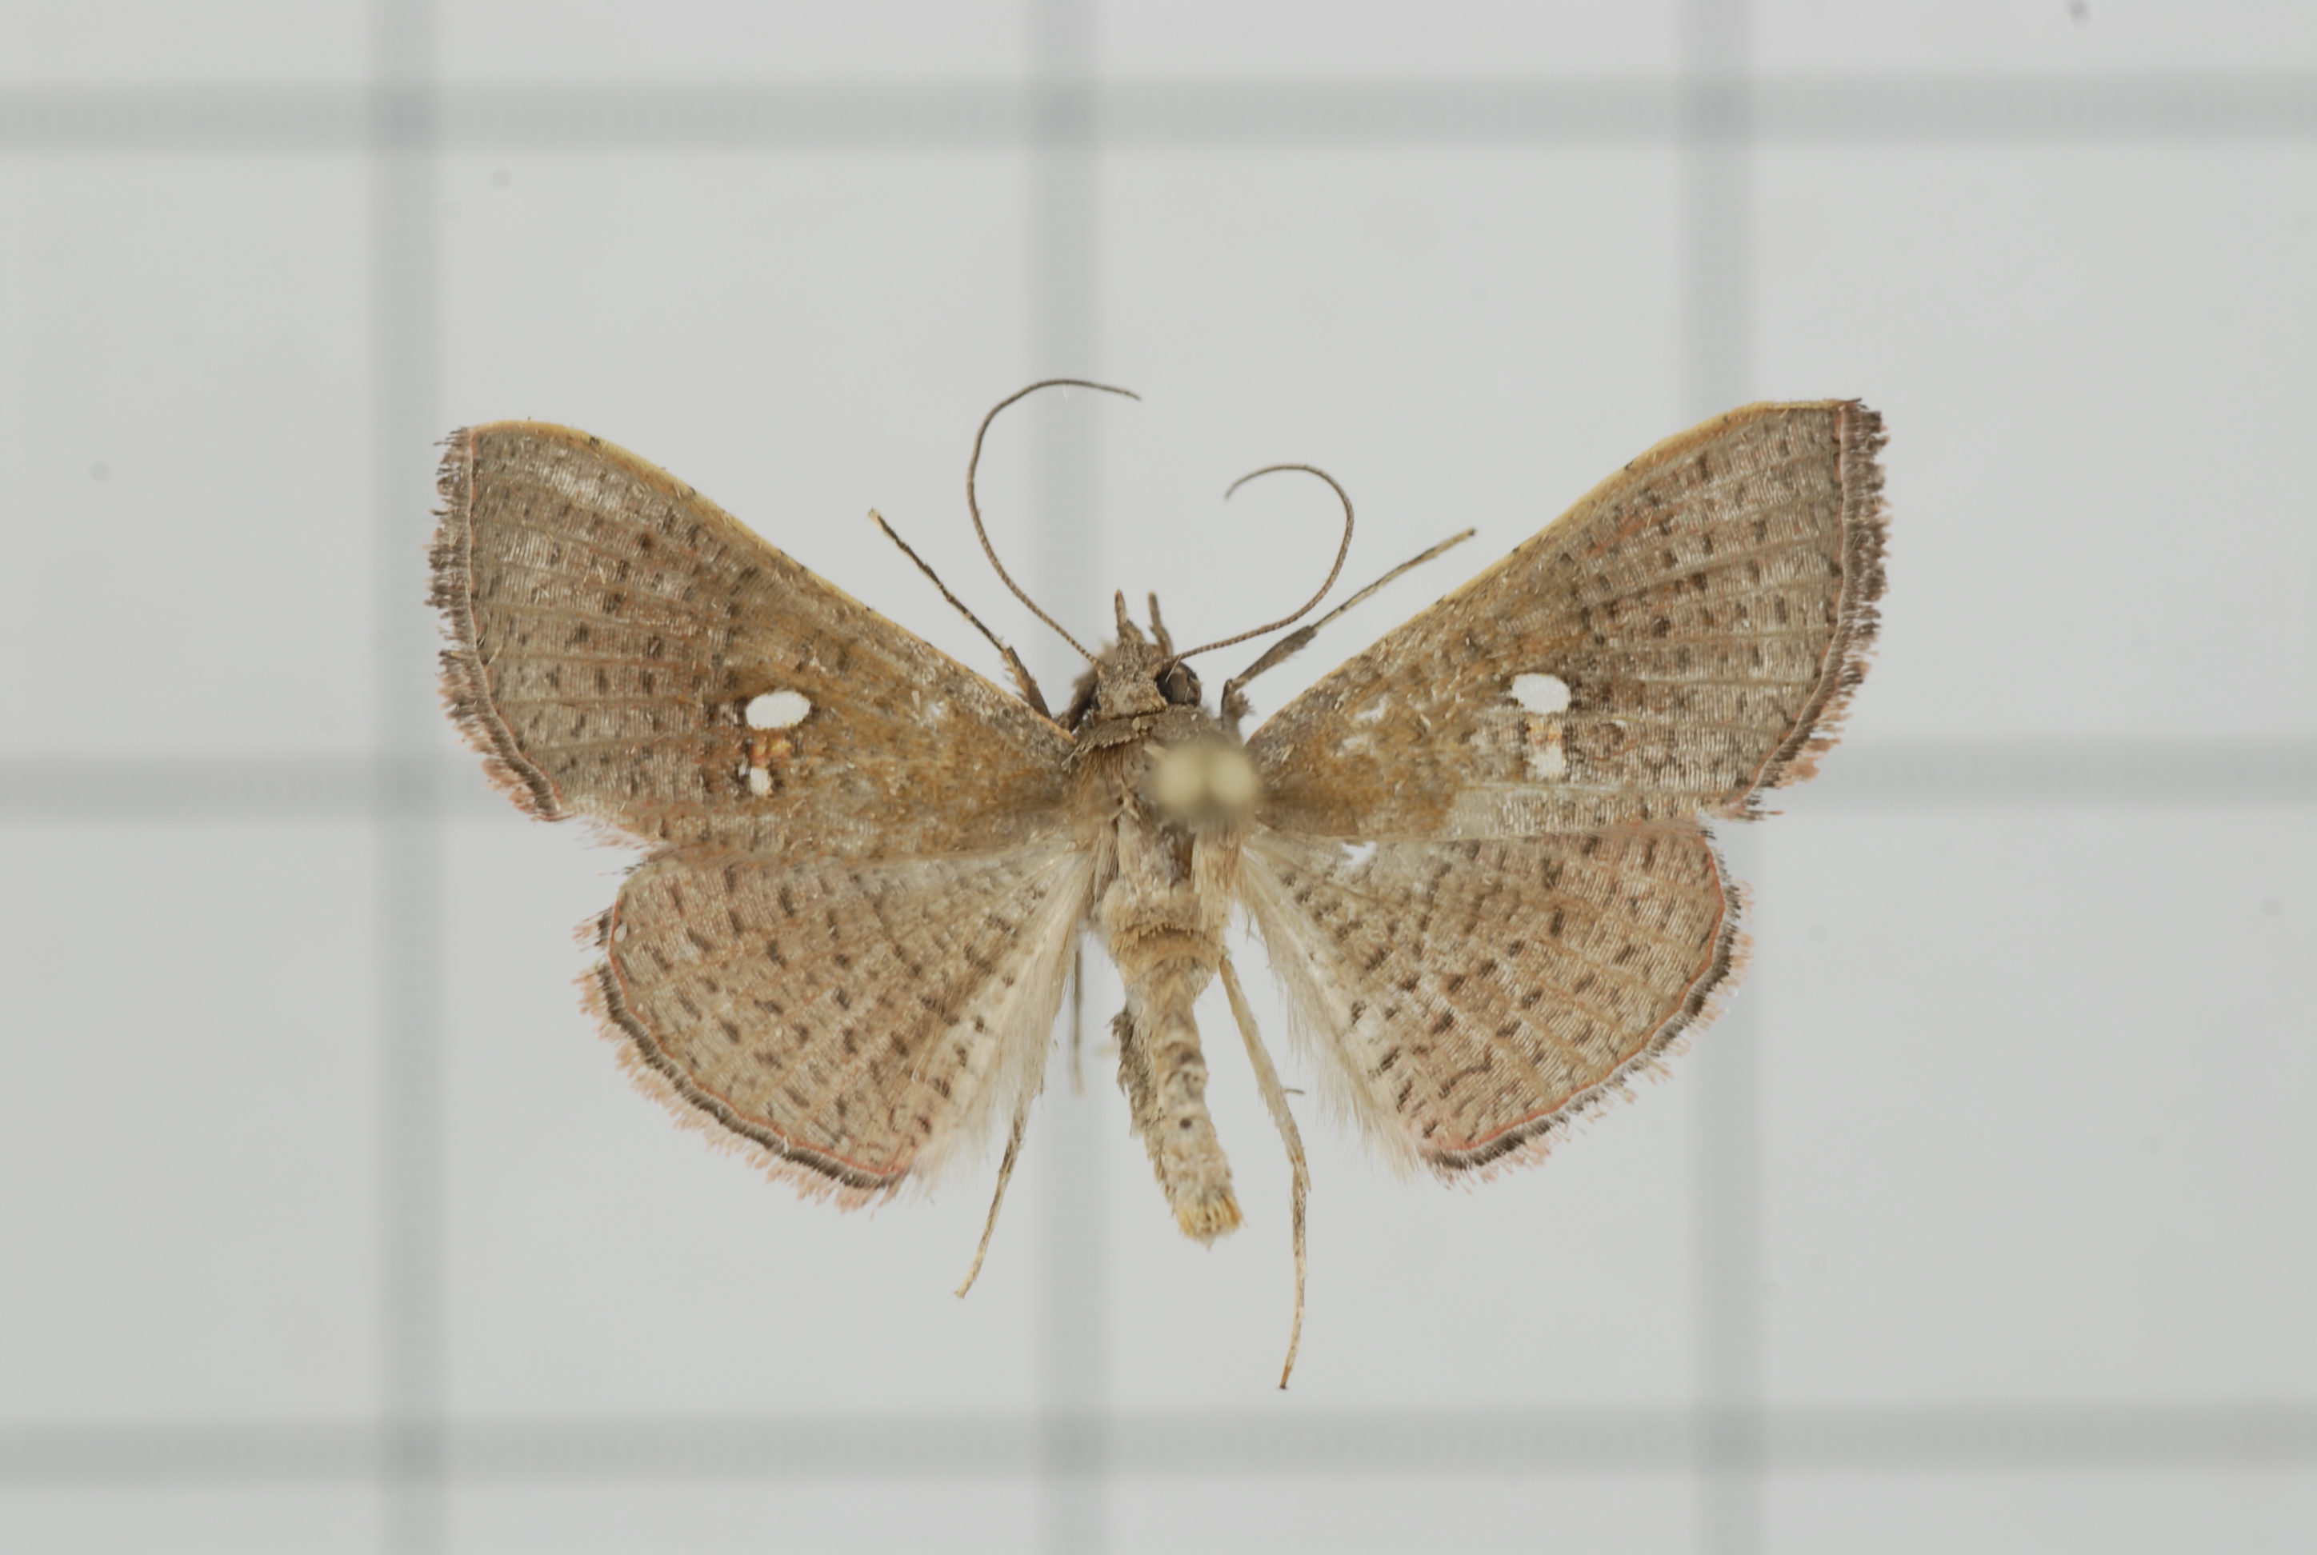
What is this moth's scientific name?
Banisia lanyu
